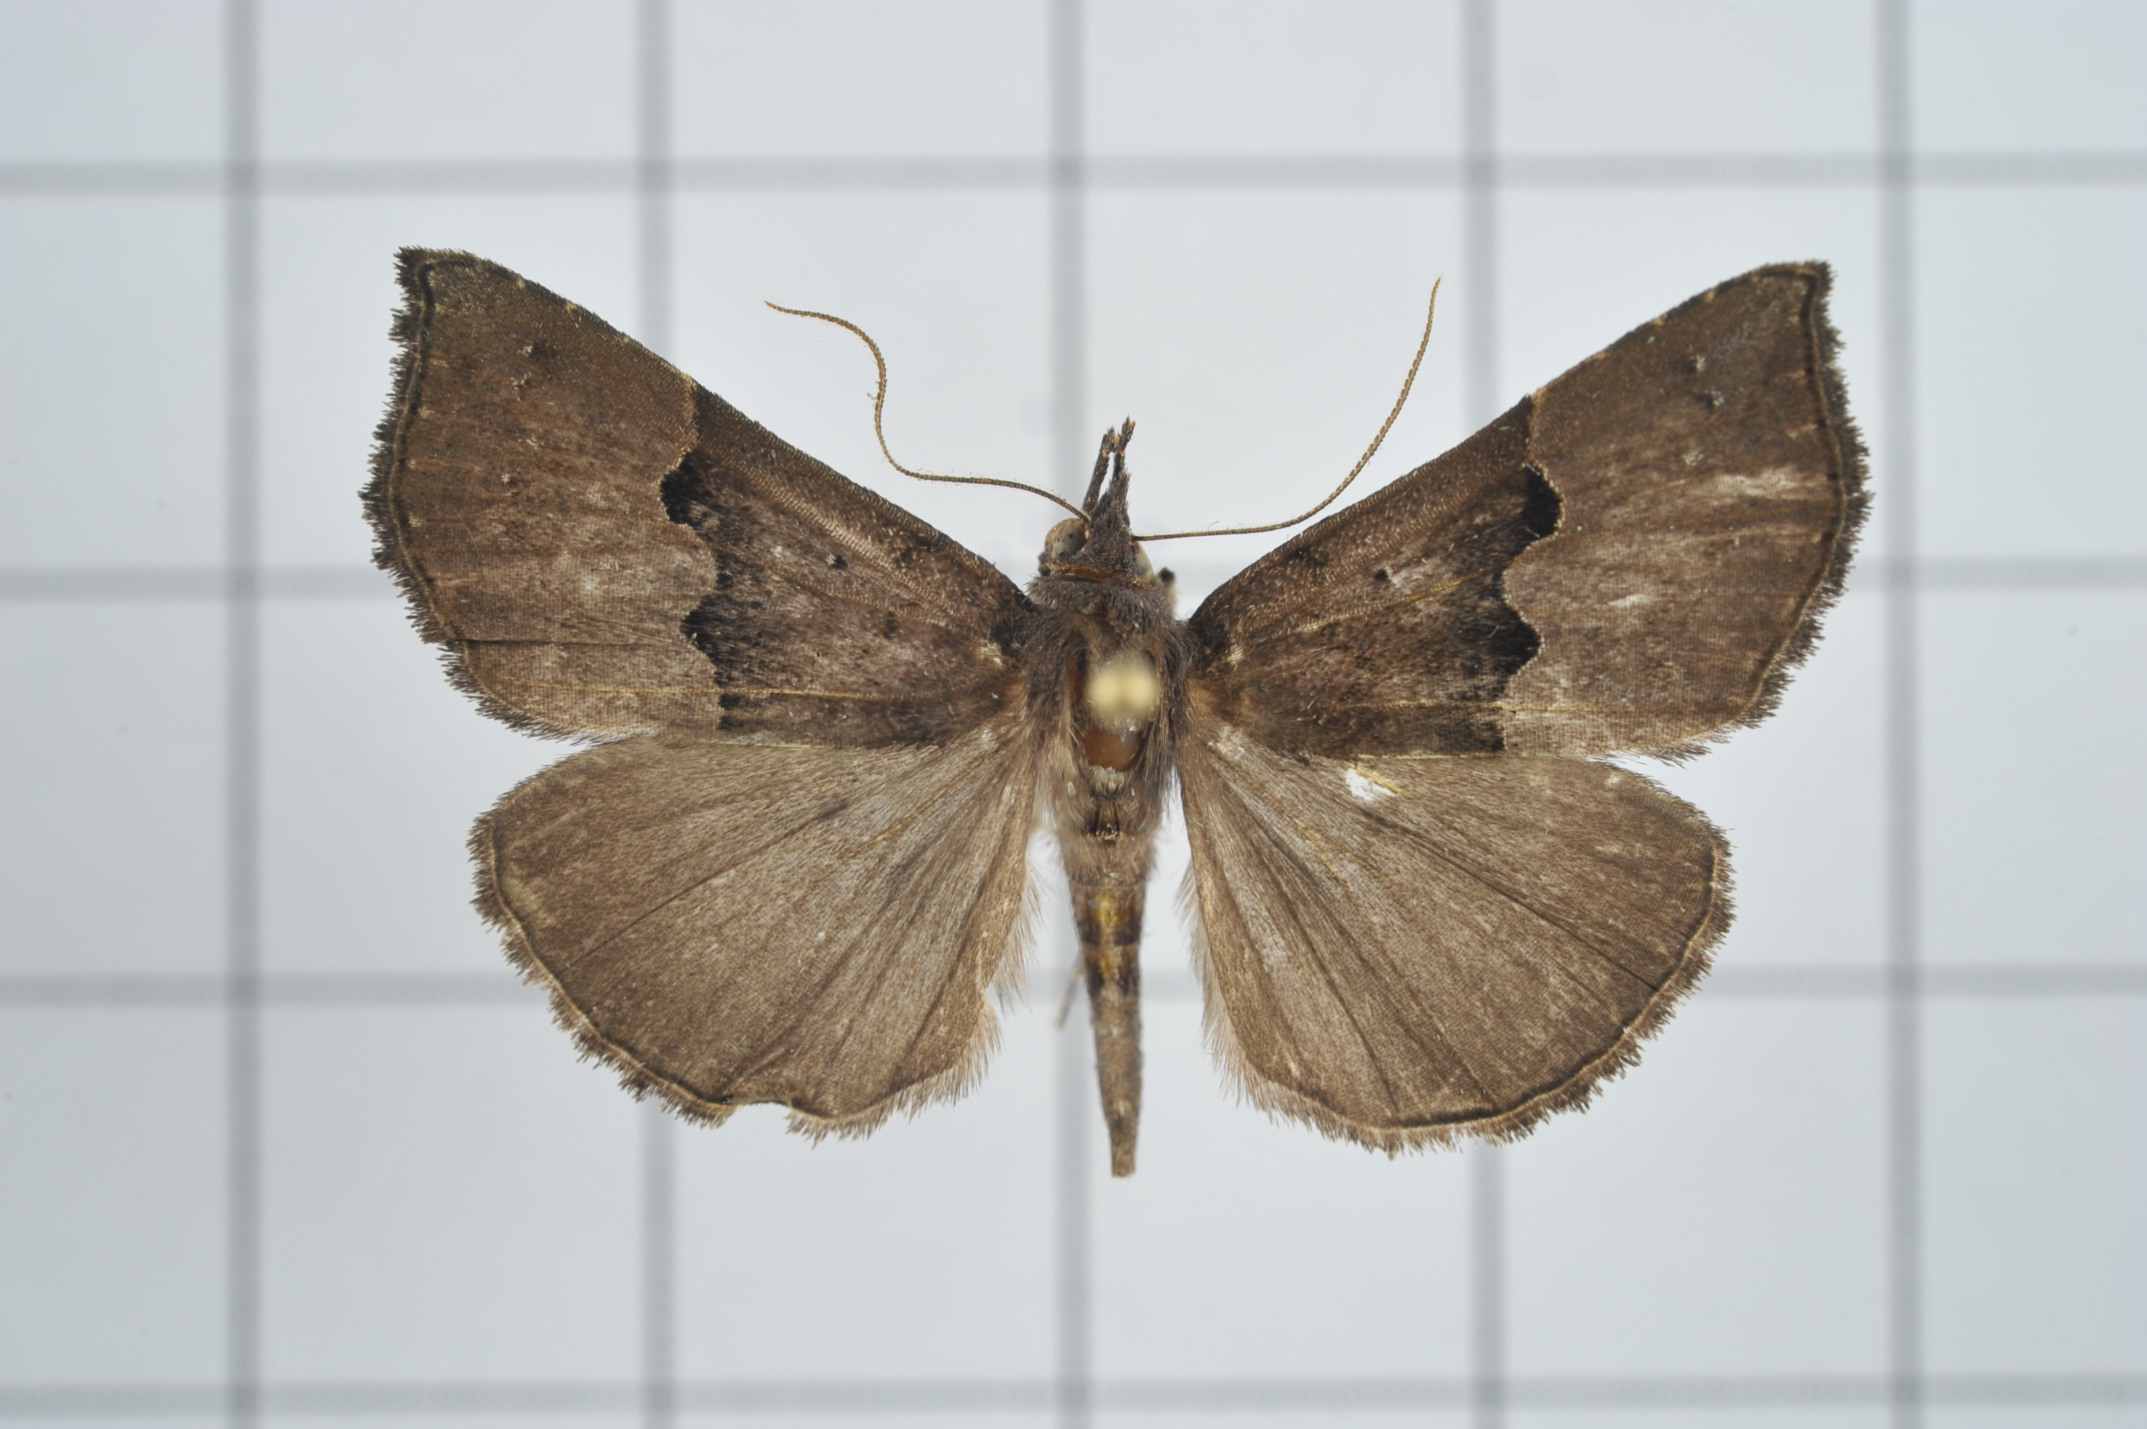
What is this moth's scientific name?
Hypena sinuosa
